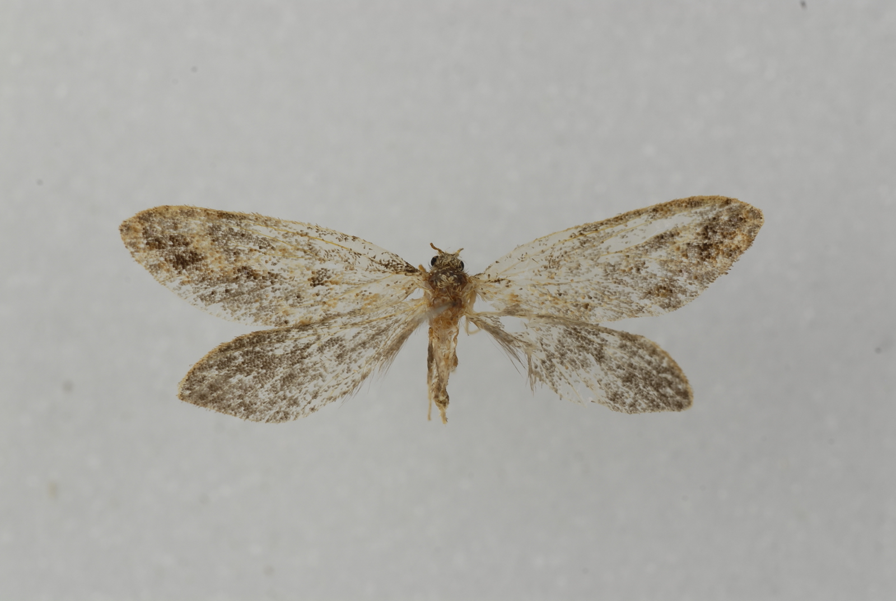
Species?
Ogygioses caliginosa
